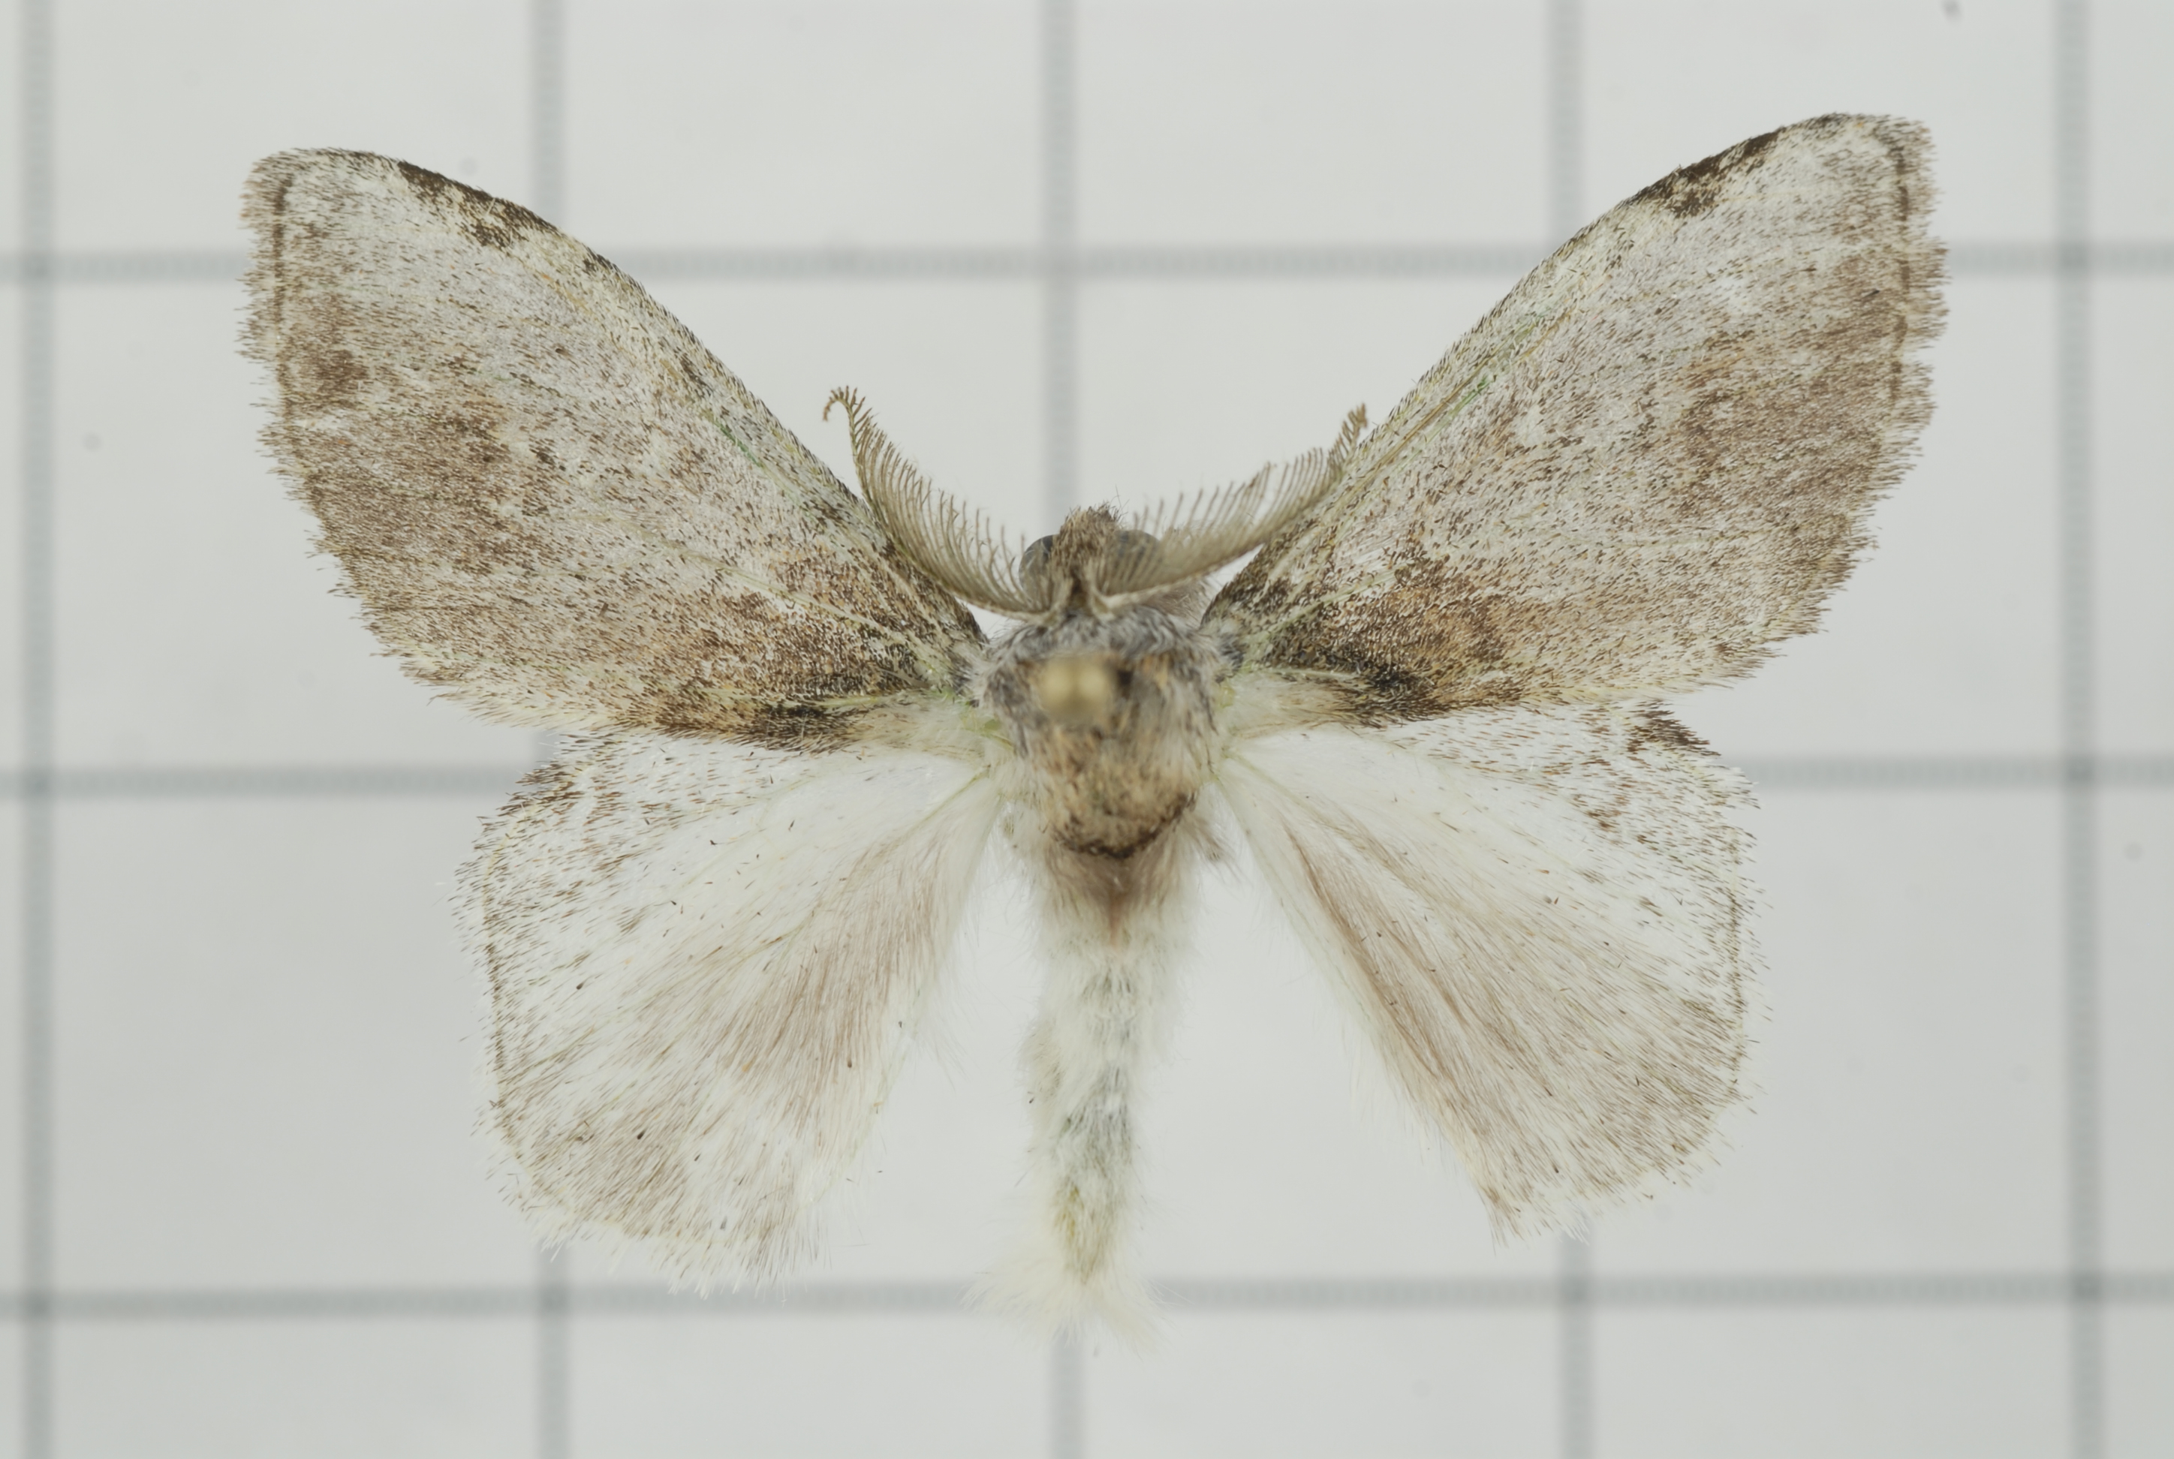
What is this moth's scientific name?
Liparopsis postalbida
